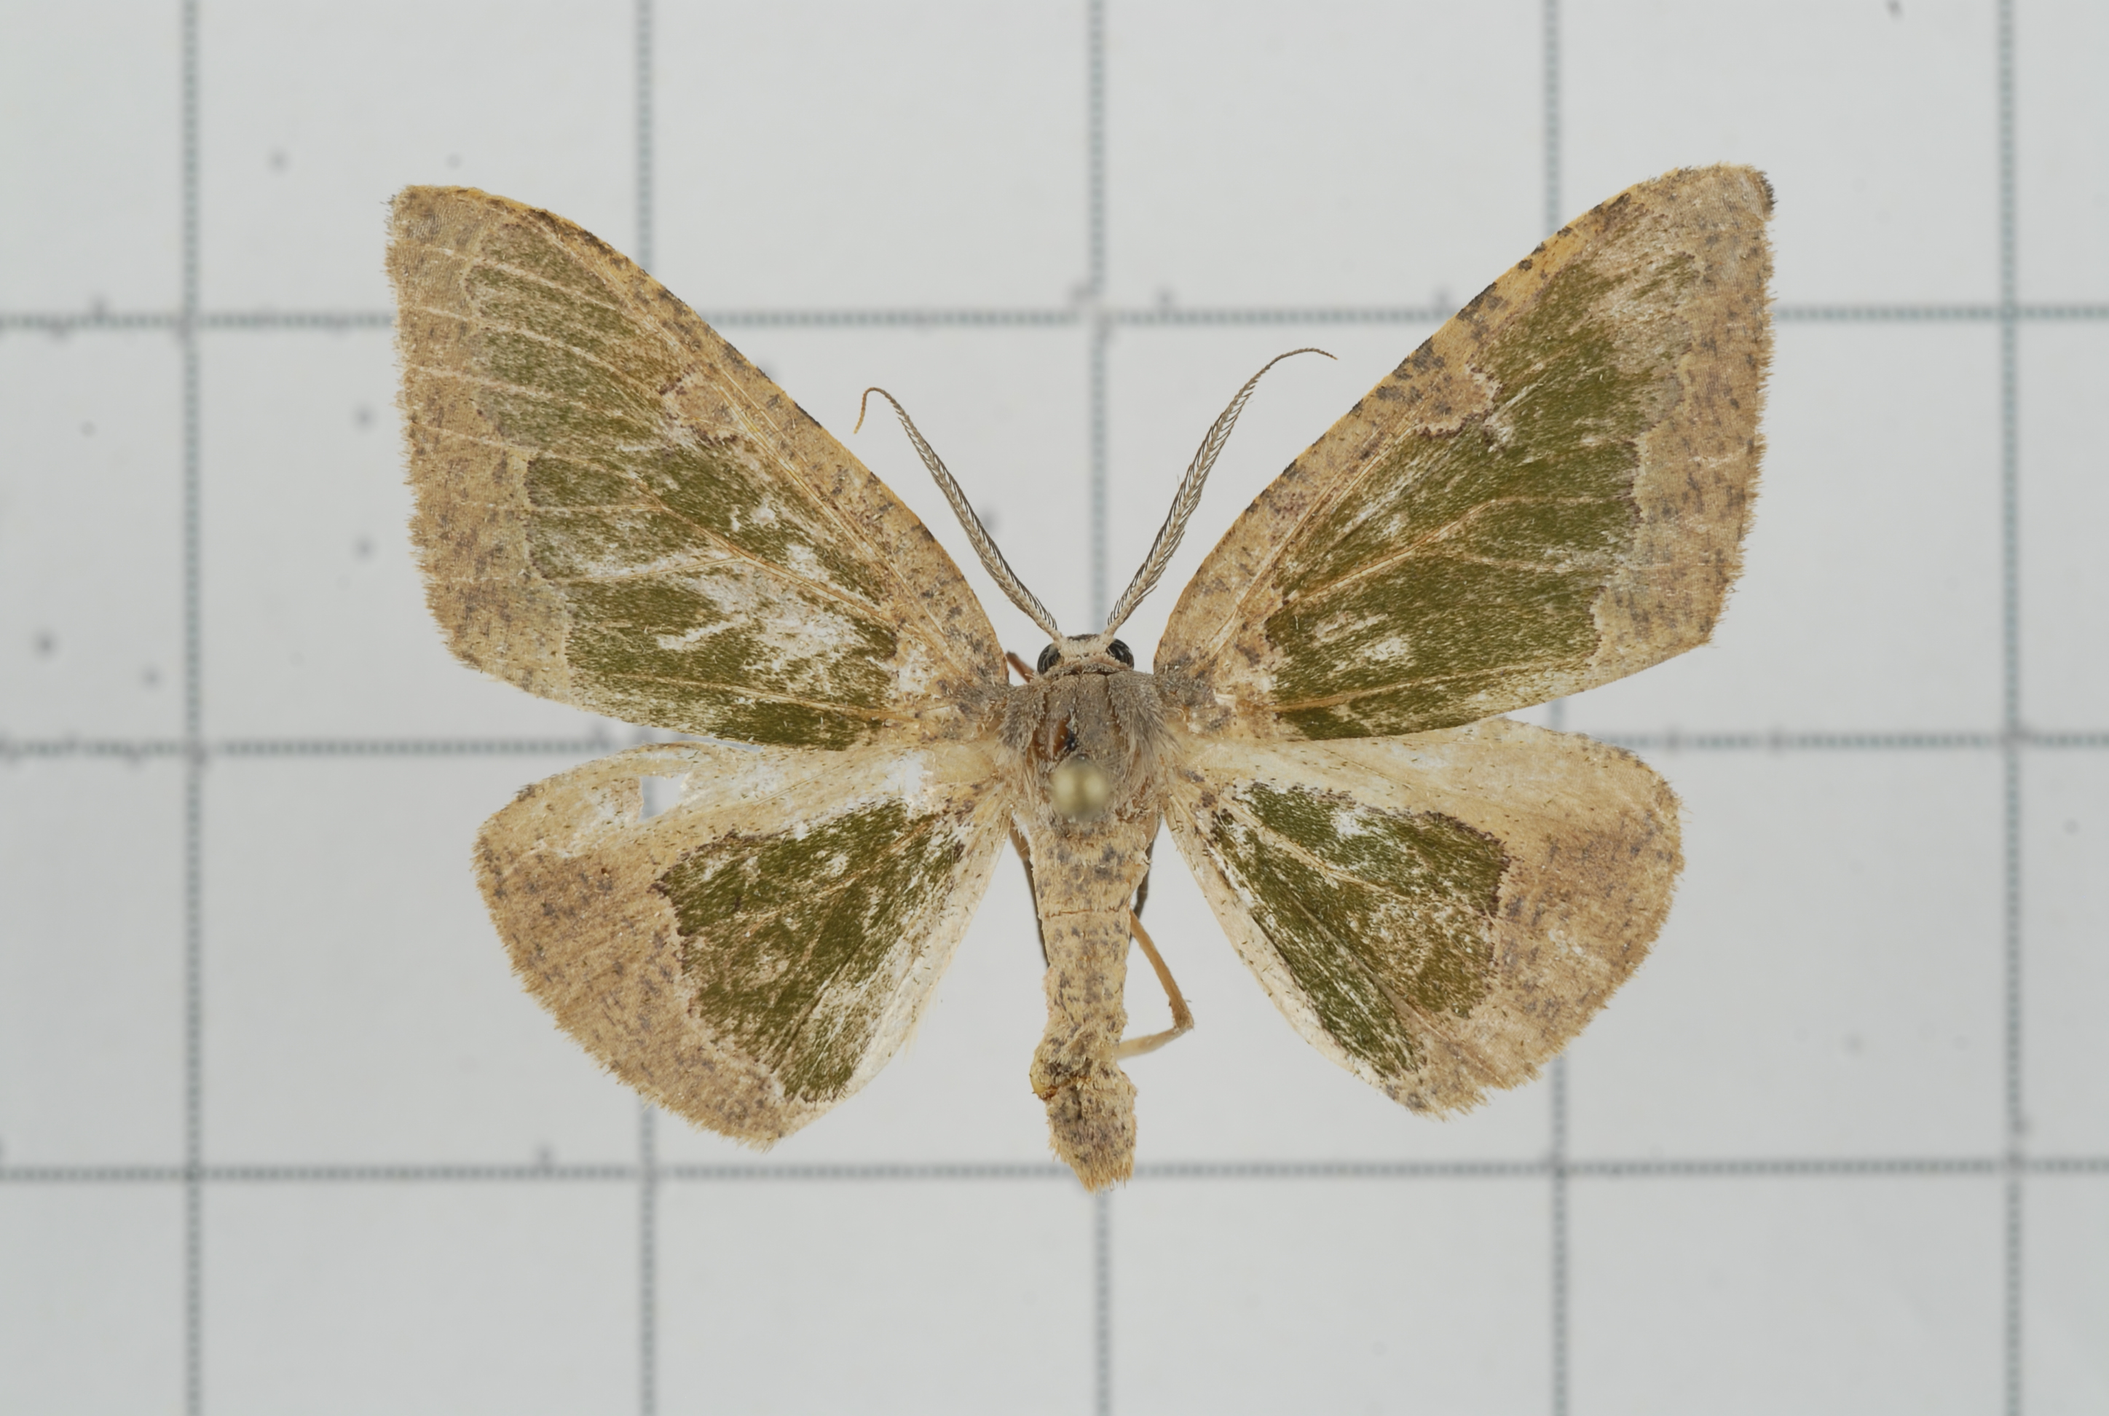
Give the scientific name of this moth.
Celenna festivaria formosensis
